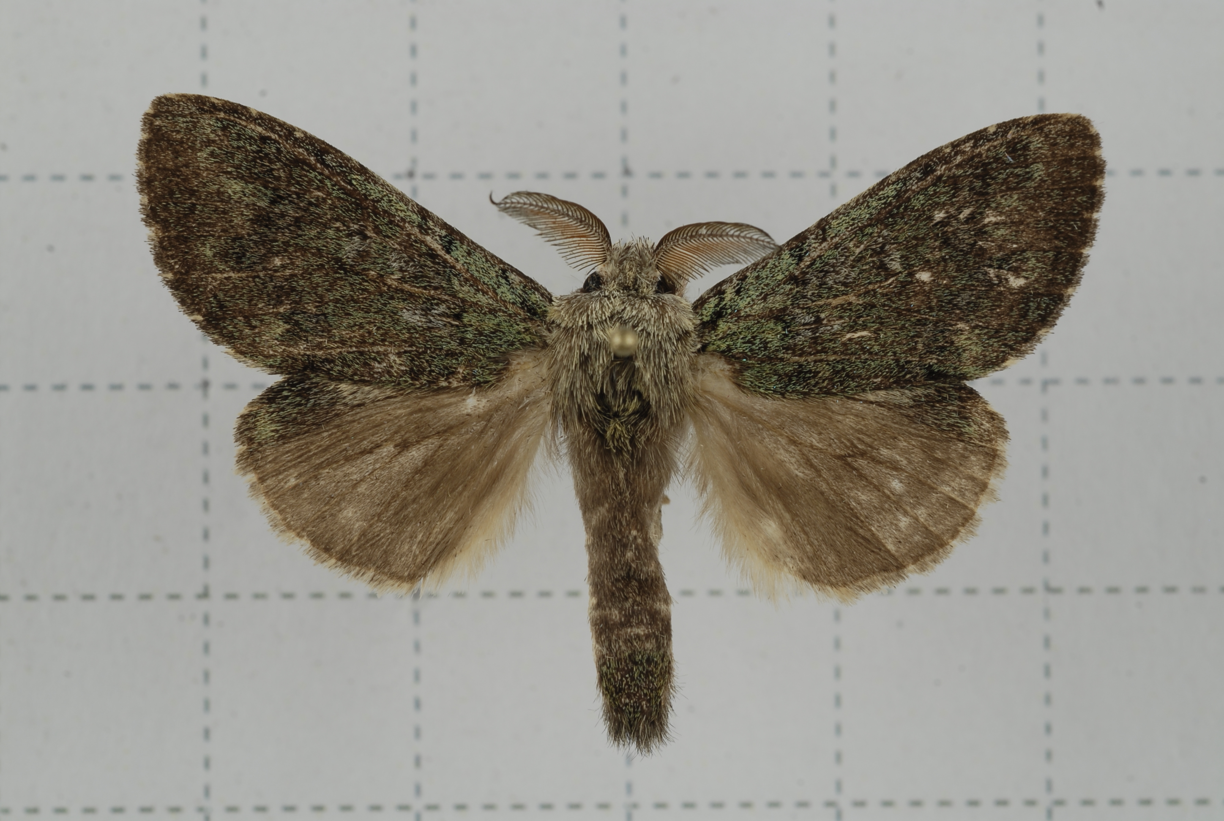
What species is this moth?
Syntypistis viridipicta
